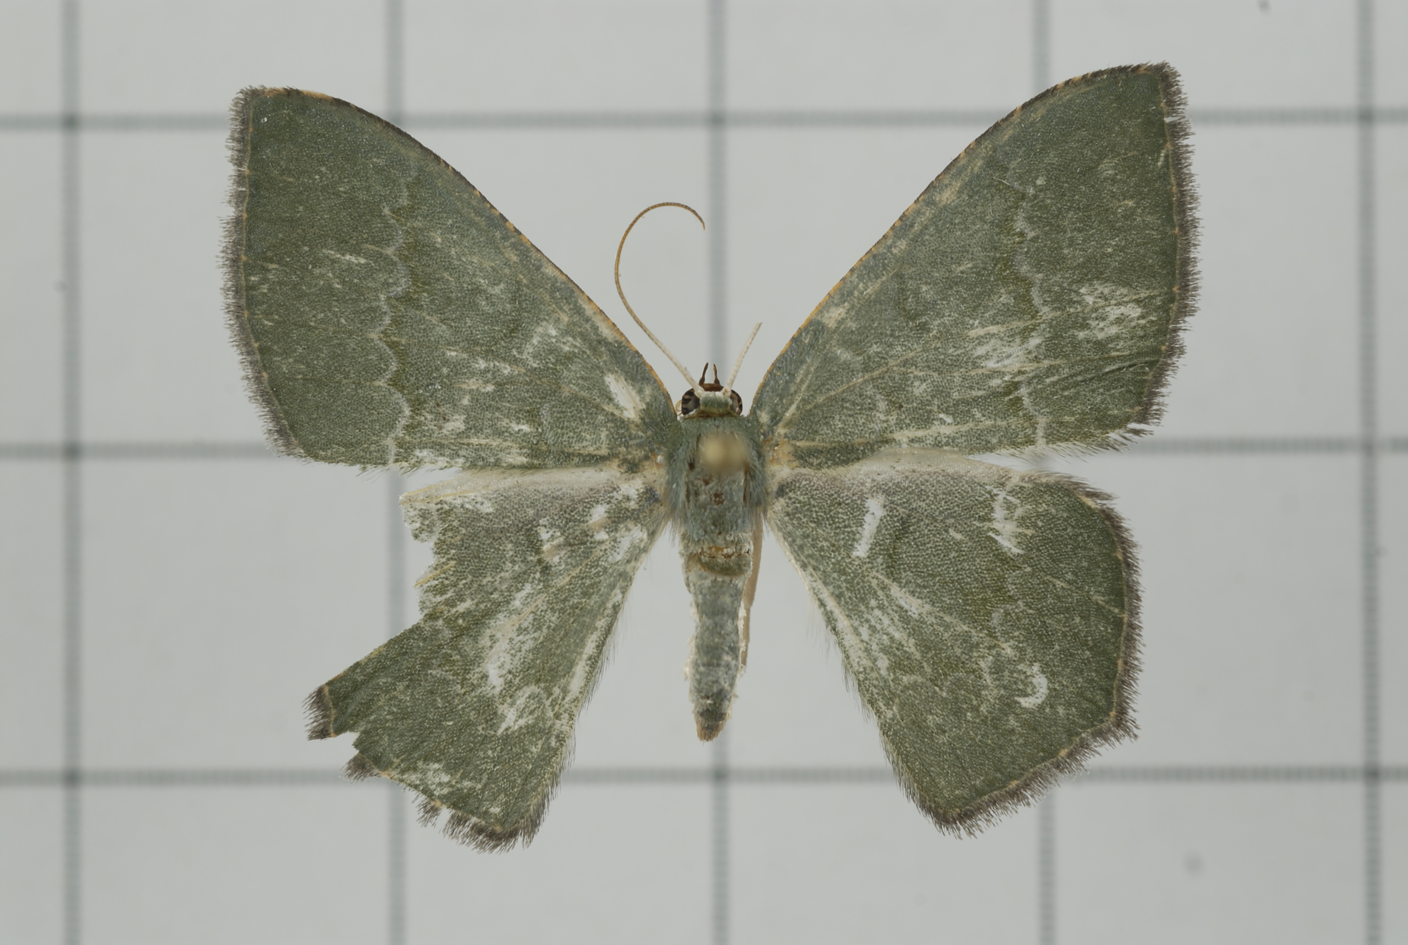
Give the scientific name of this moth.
Maxates microdonta
